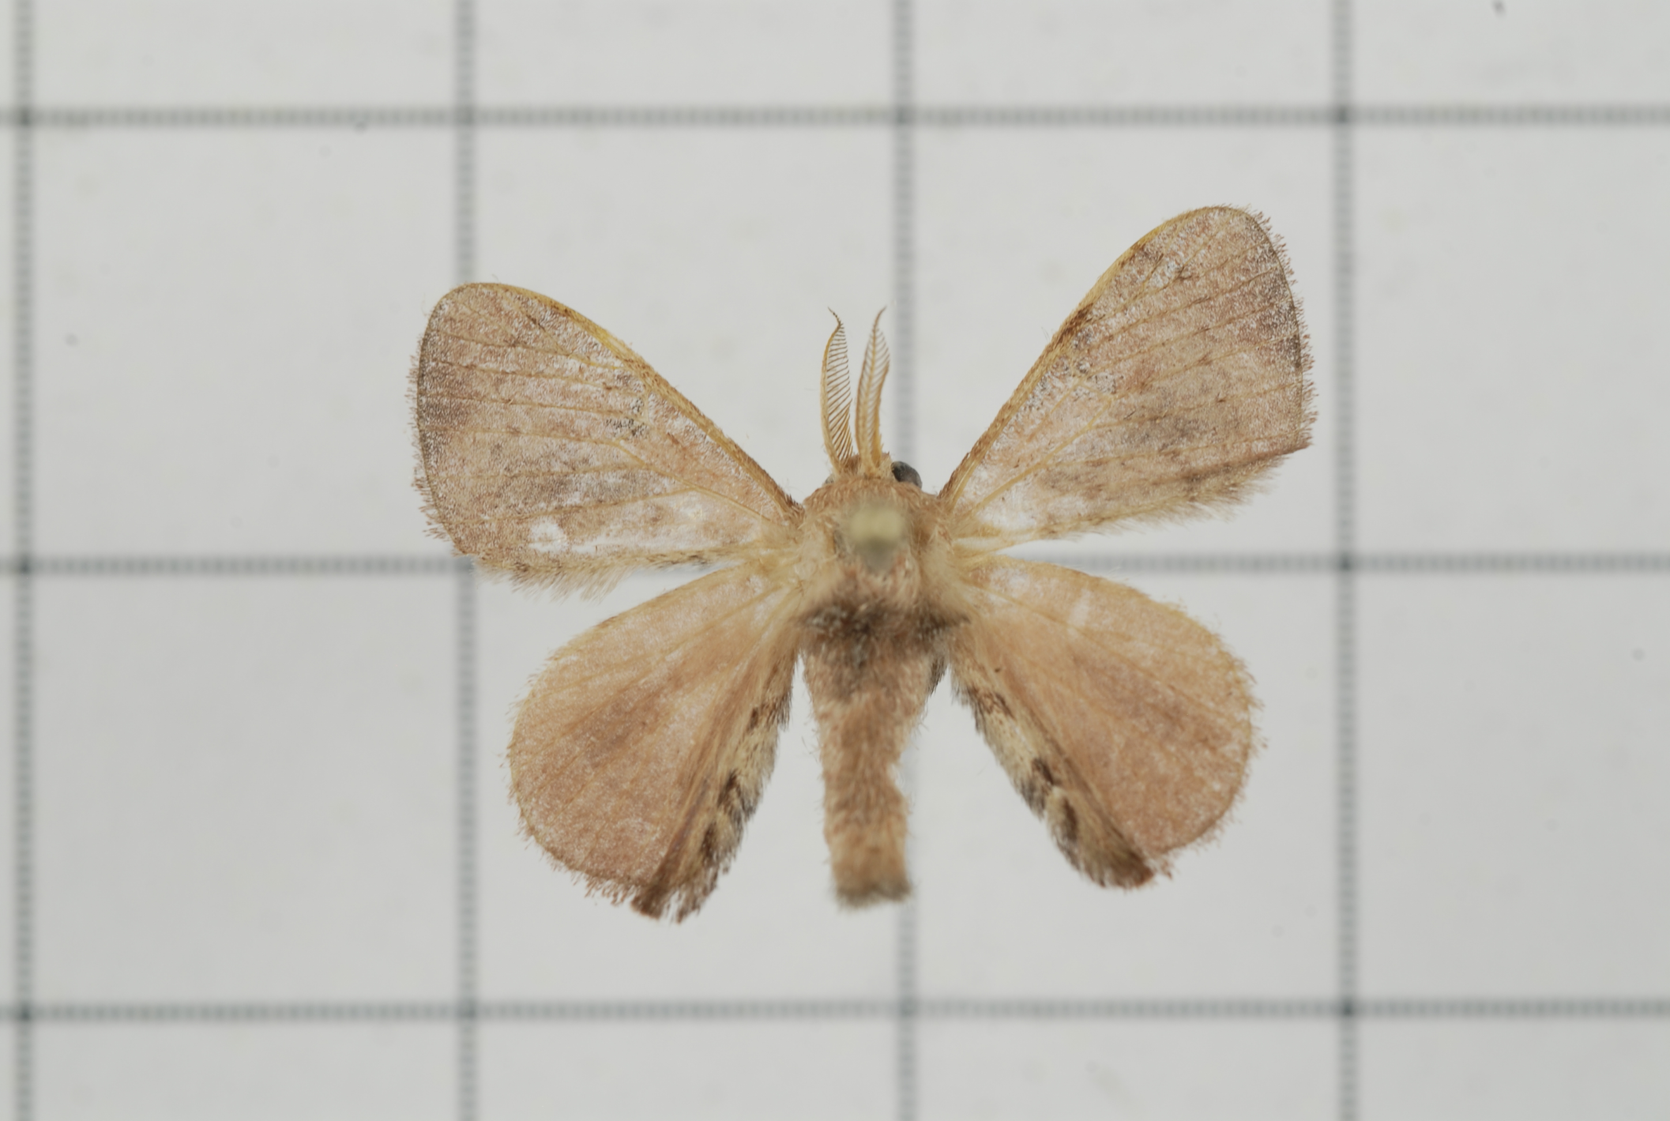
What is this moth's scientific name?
Trilocha varians
